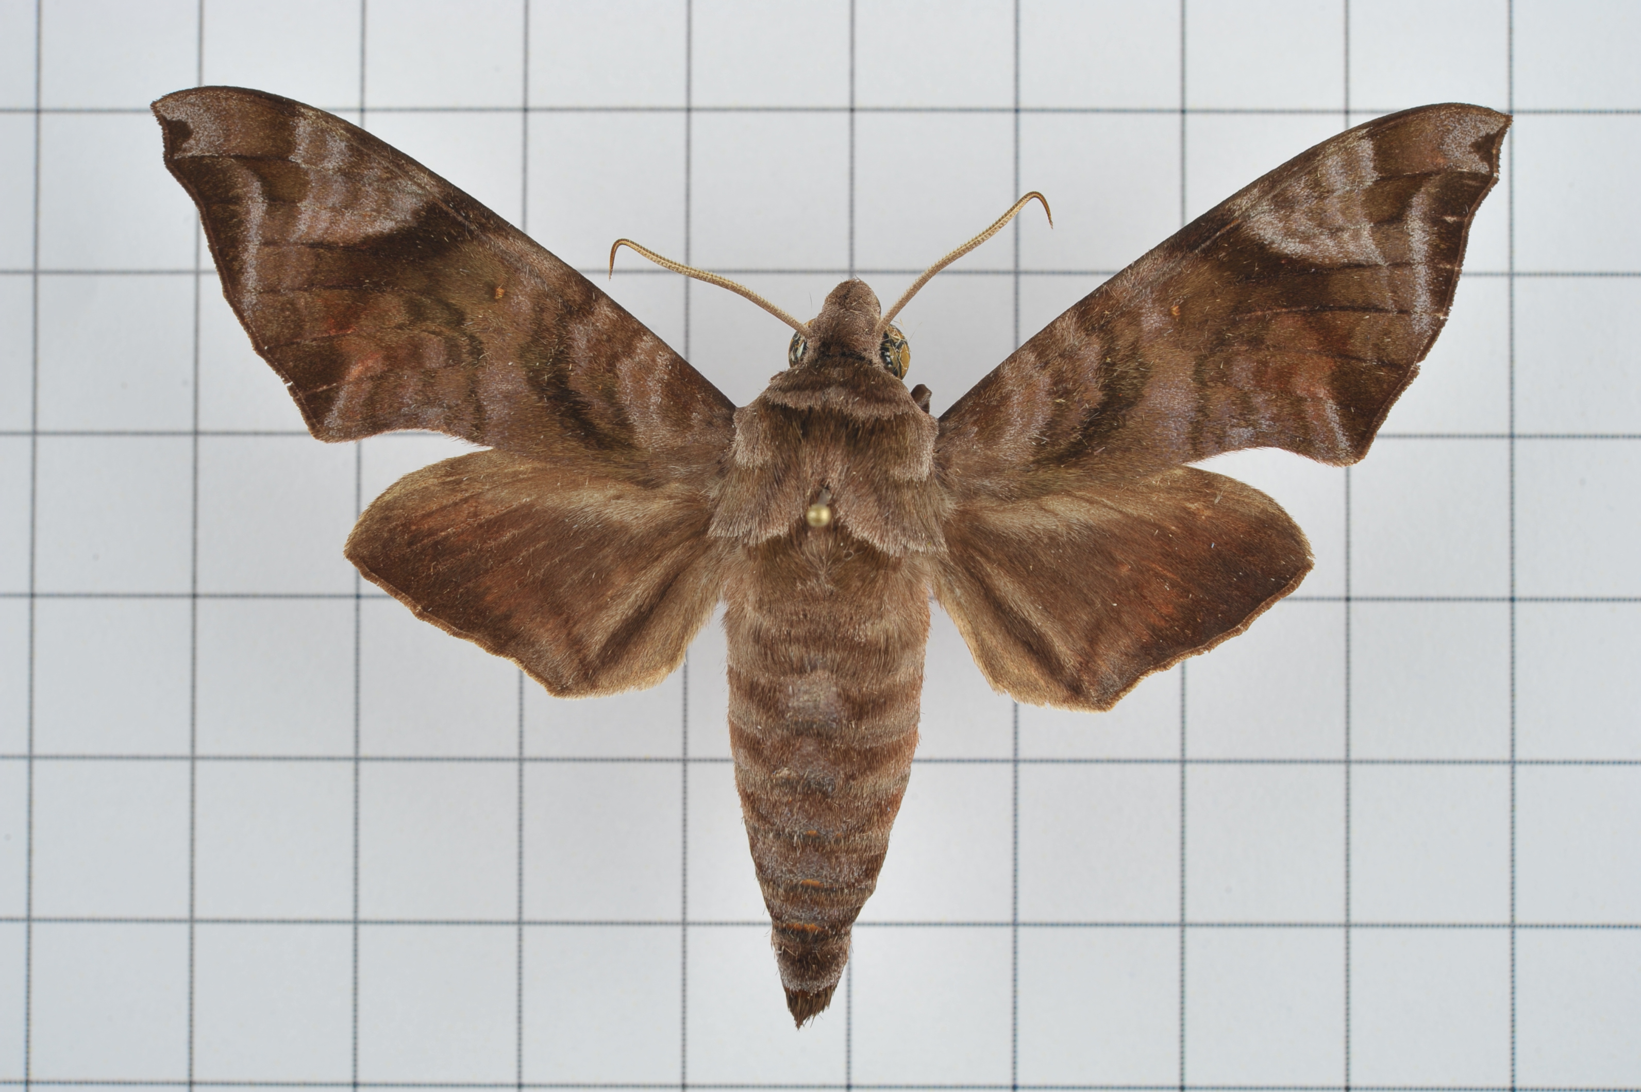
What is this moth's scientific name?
Acosmeryx castanea
